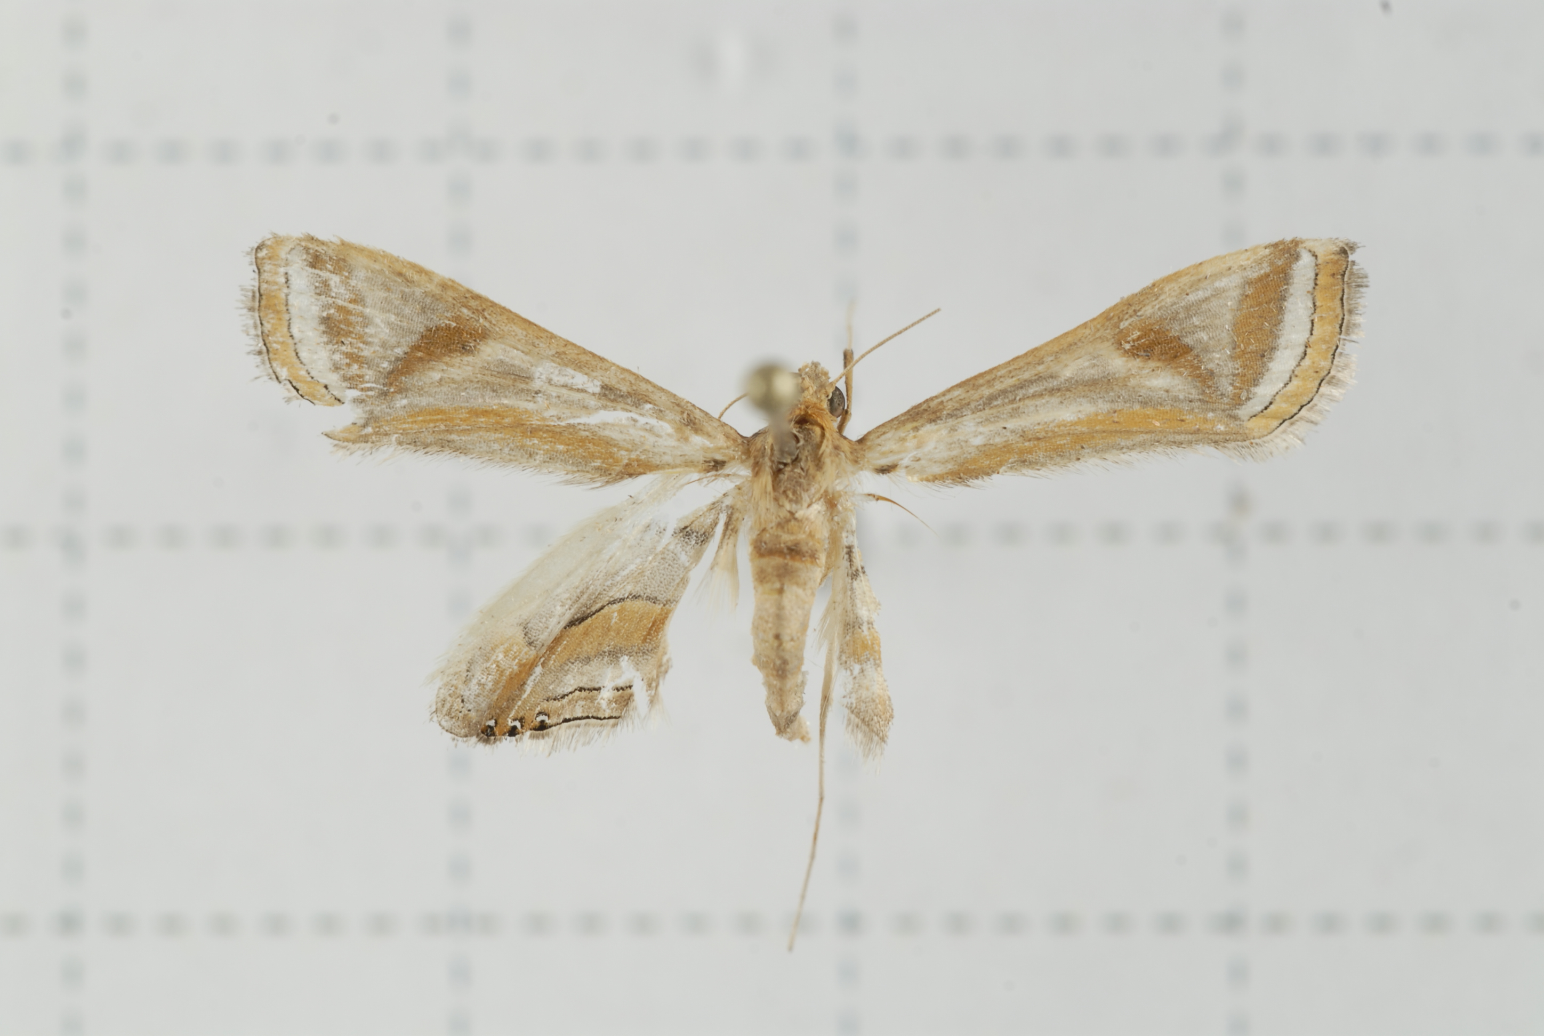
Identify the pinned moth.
Eoophyla gibbosalis
